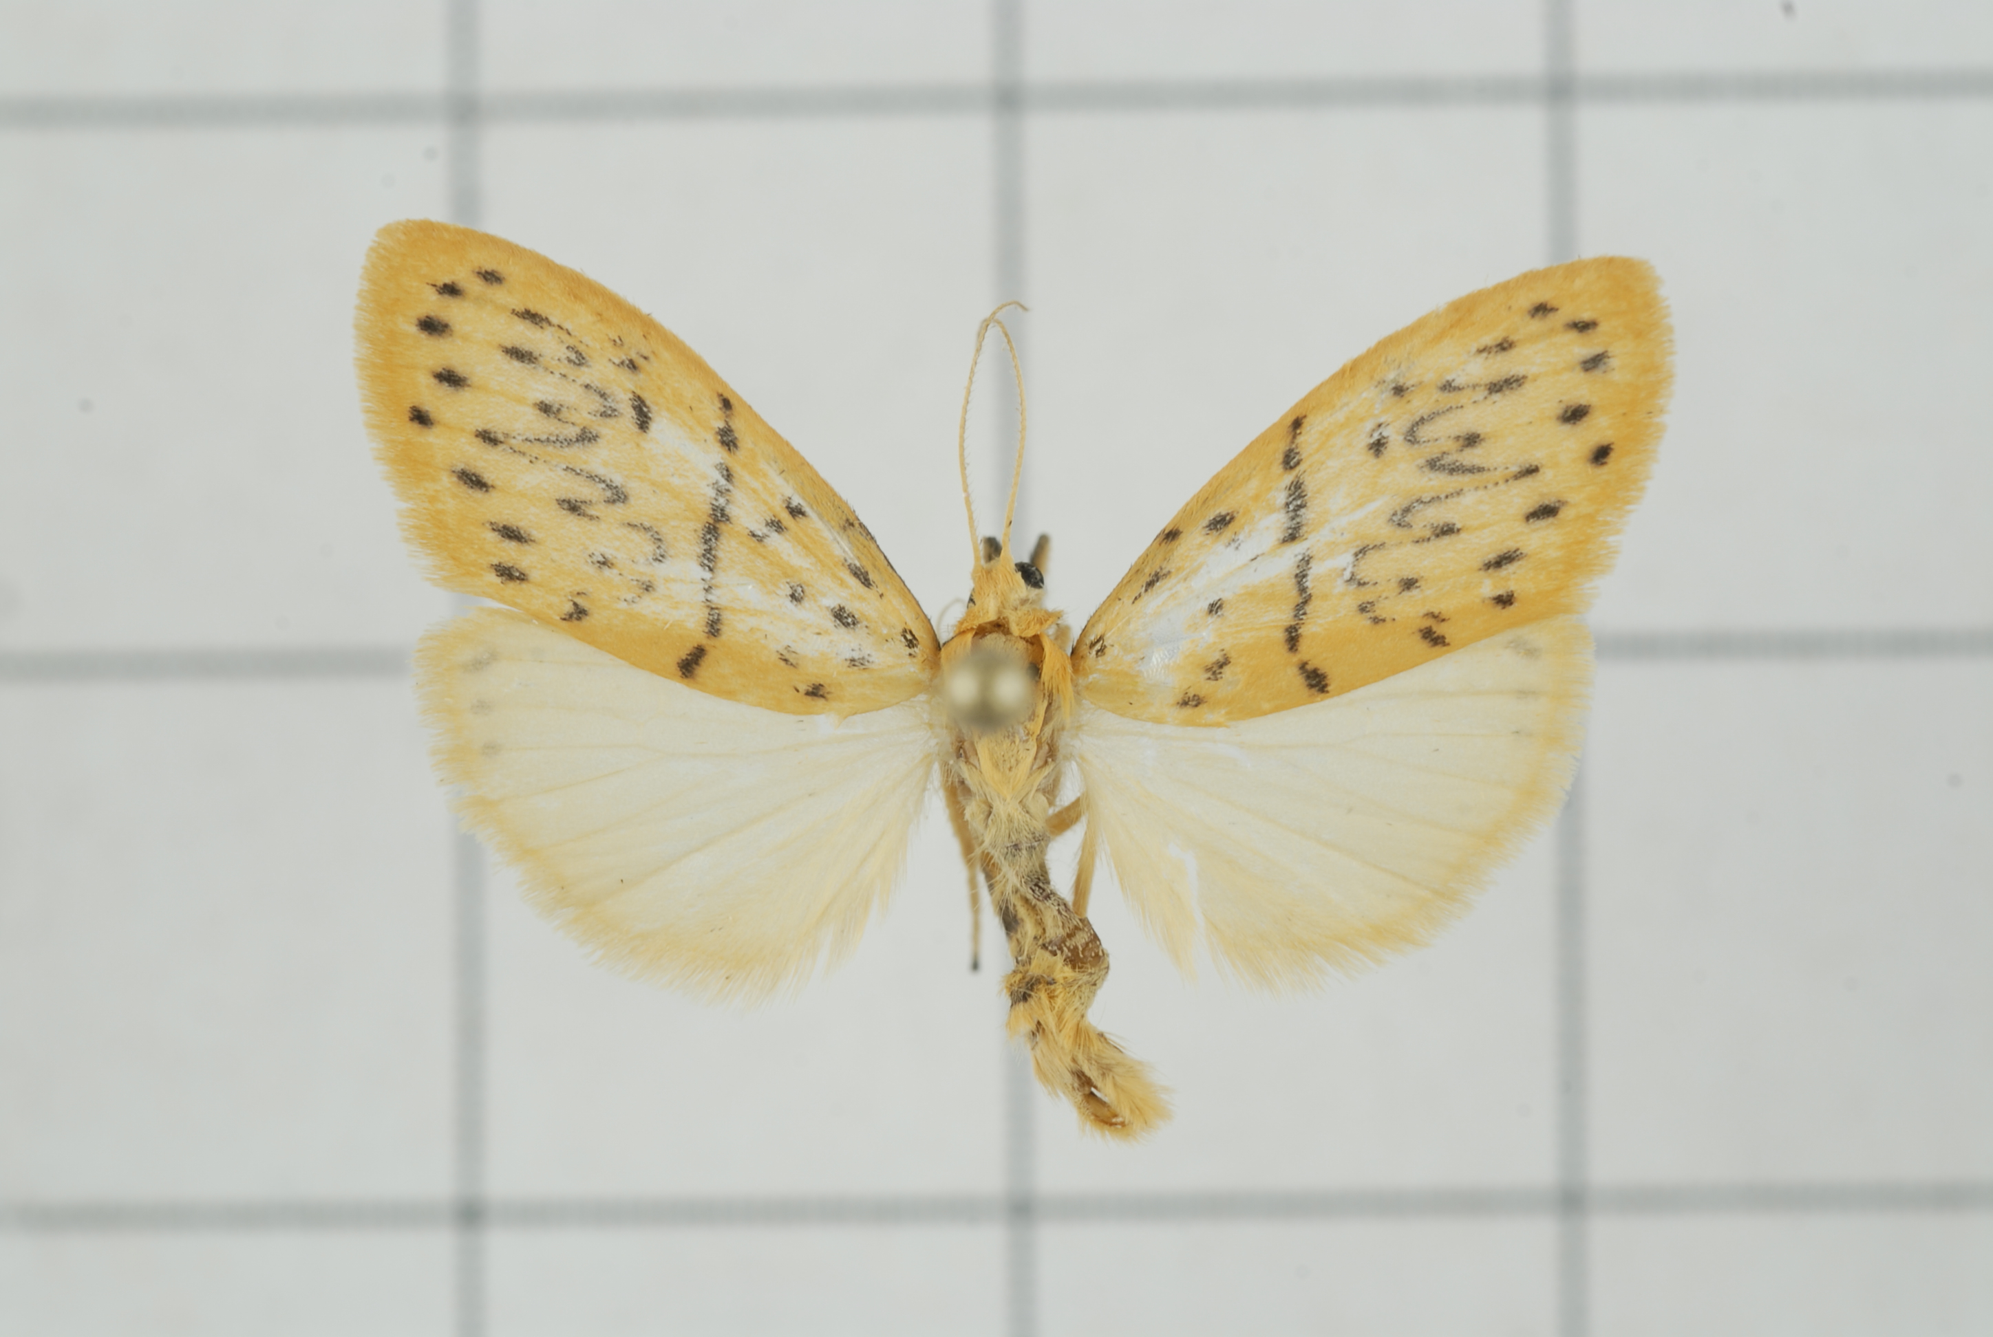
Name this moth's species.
Huangilene alikangiae alikangiae
